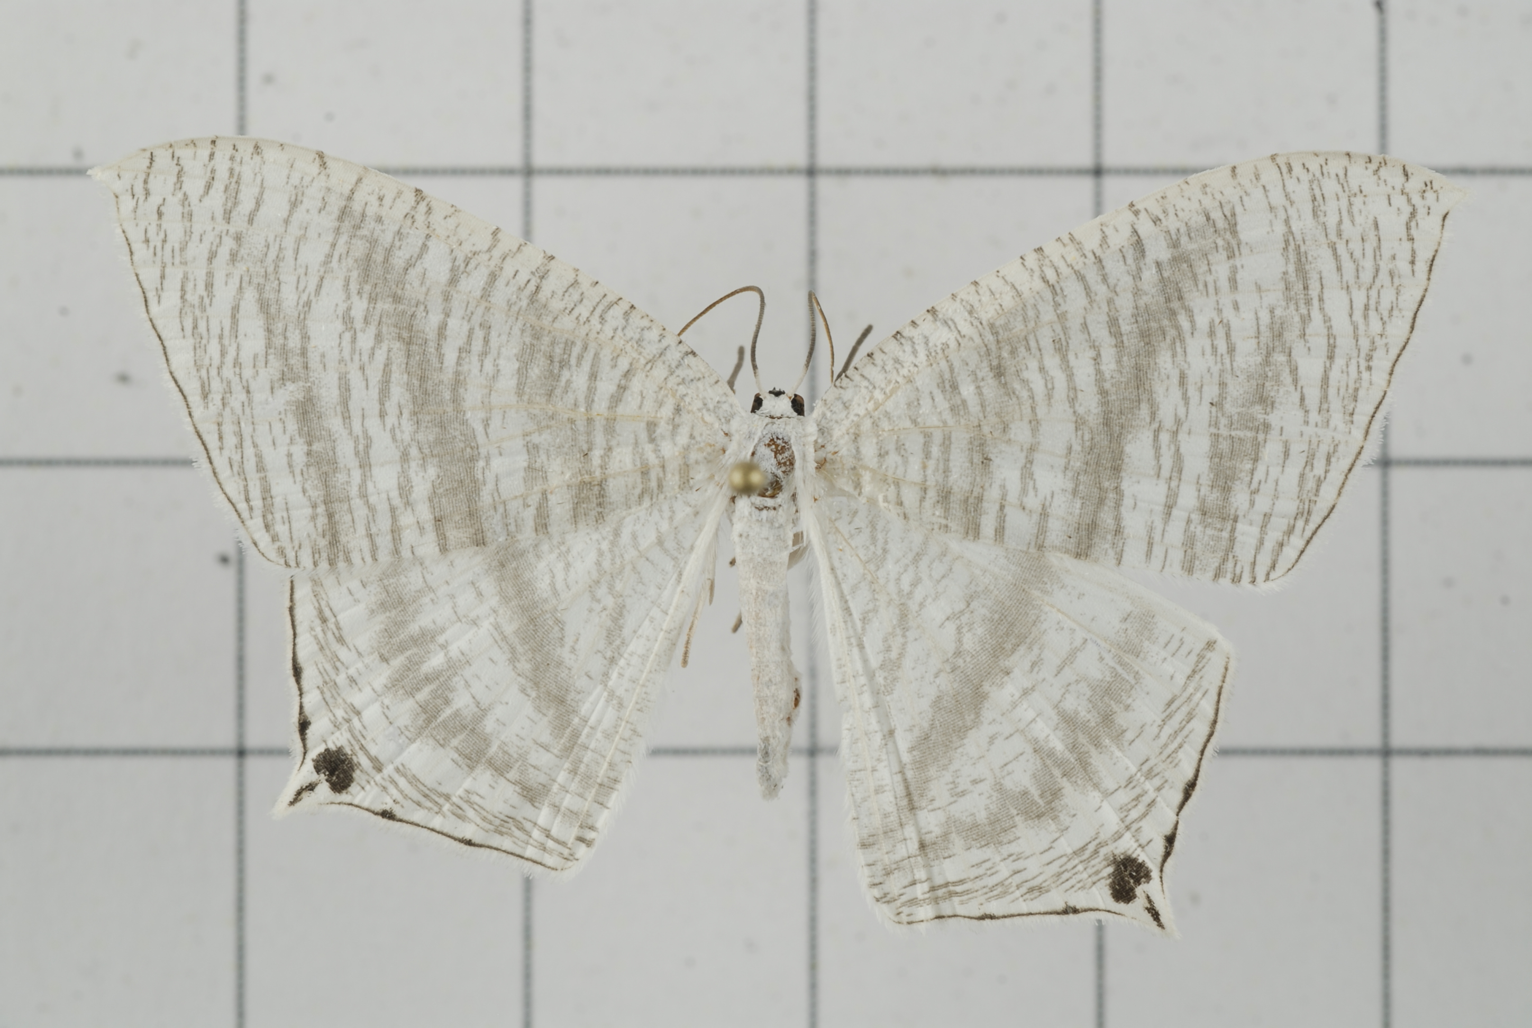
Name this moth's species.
Micronia aculeata
